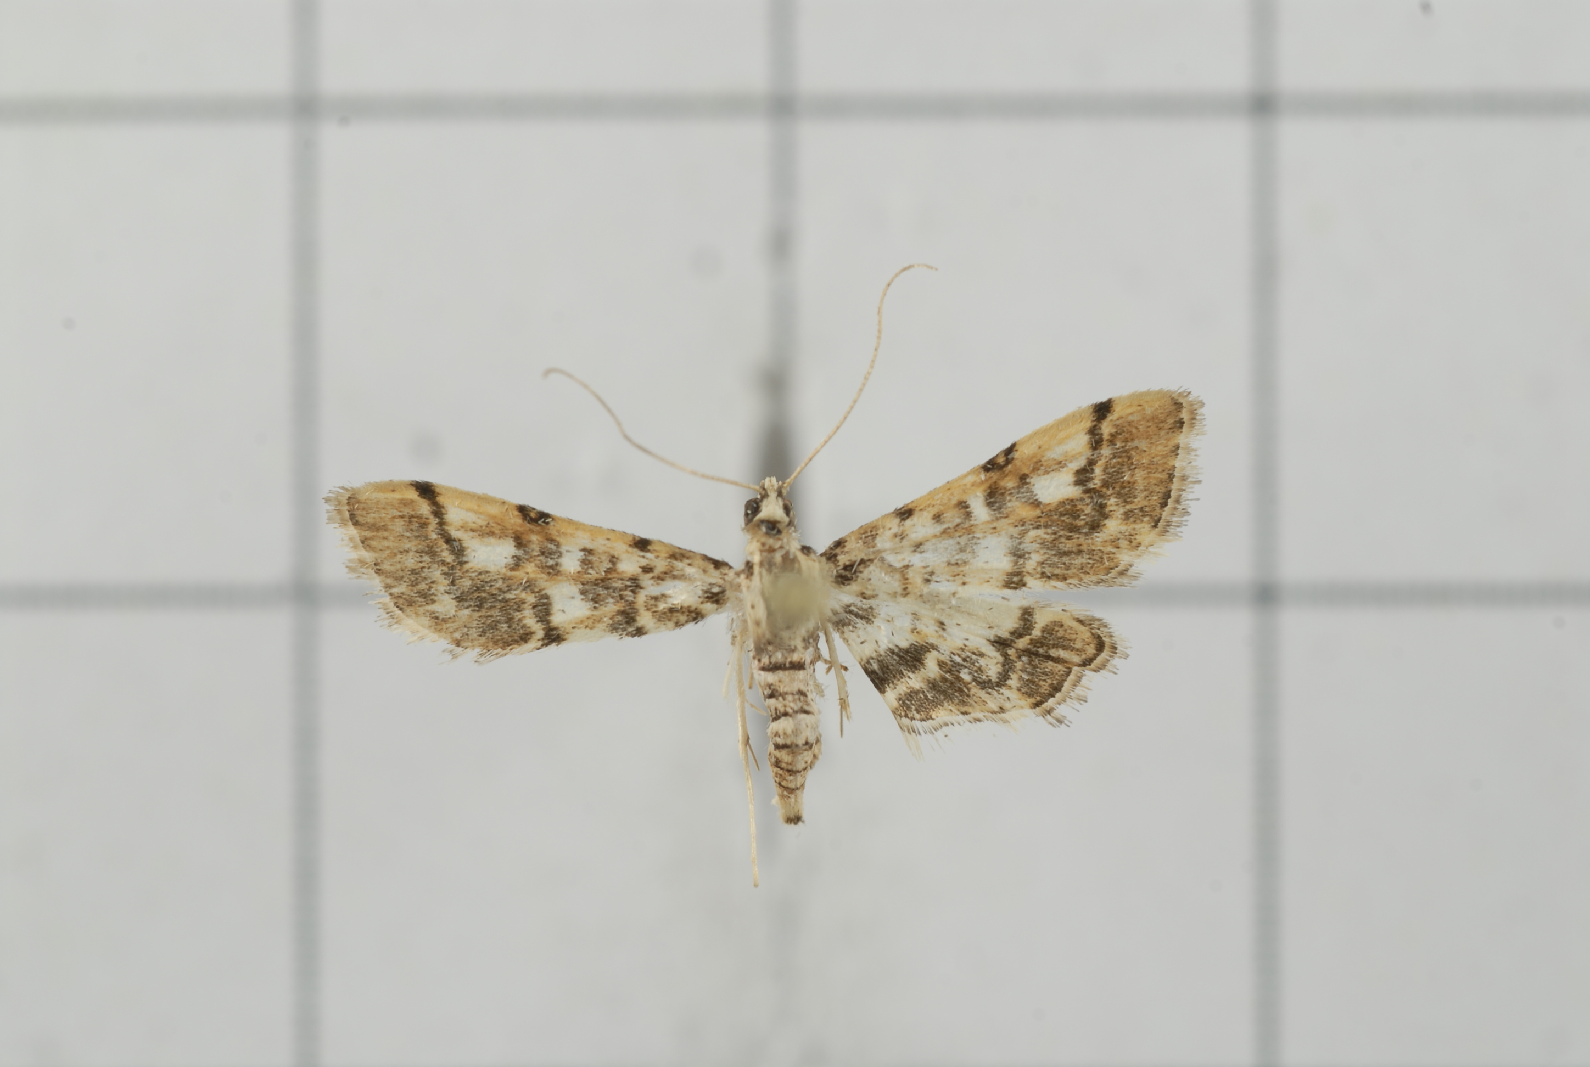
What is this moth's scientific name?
Lamprosema commixta
